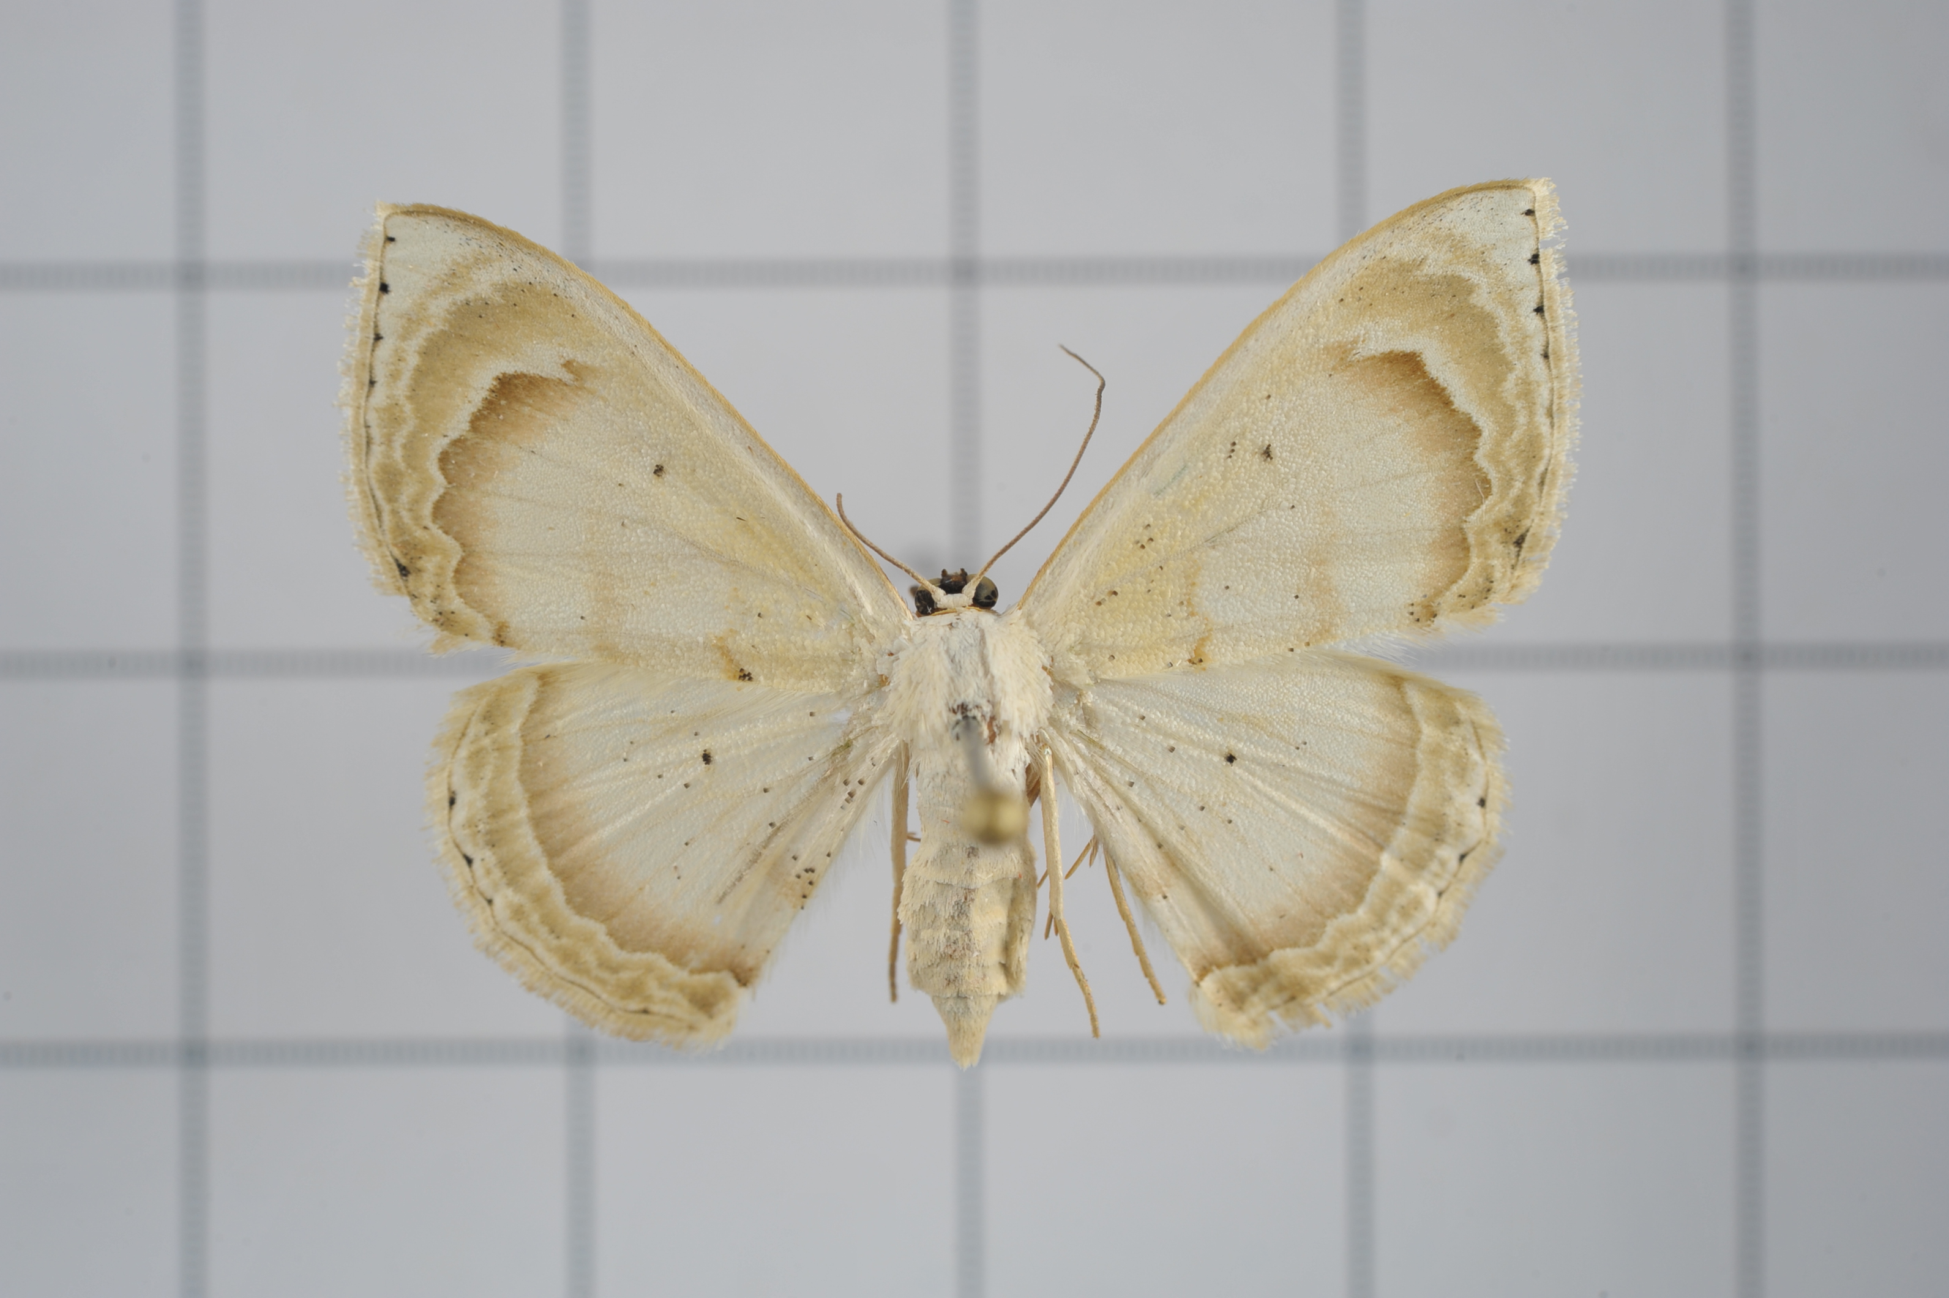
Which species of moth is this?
Somatina rosacea anaemica
